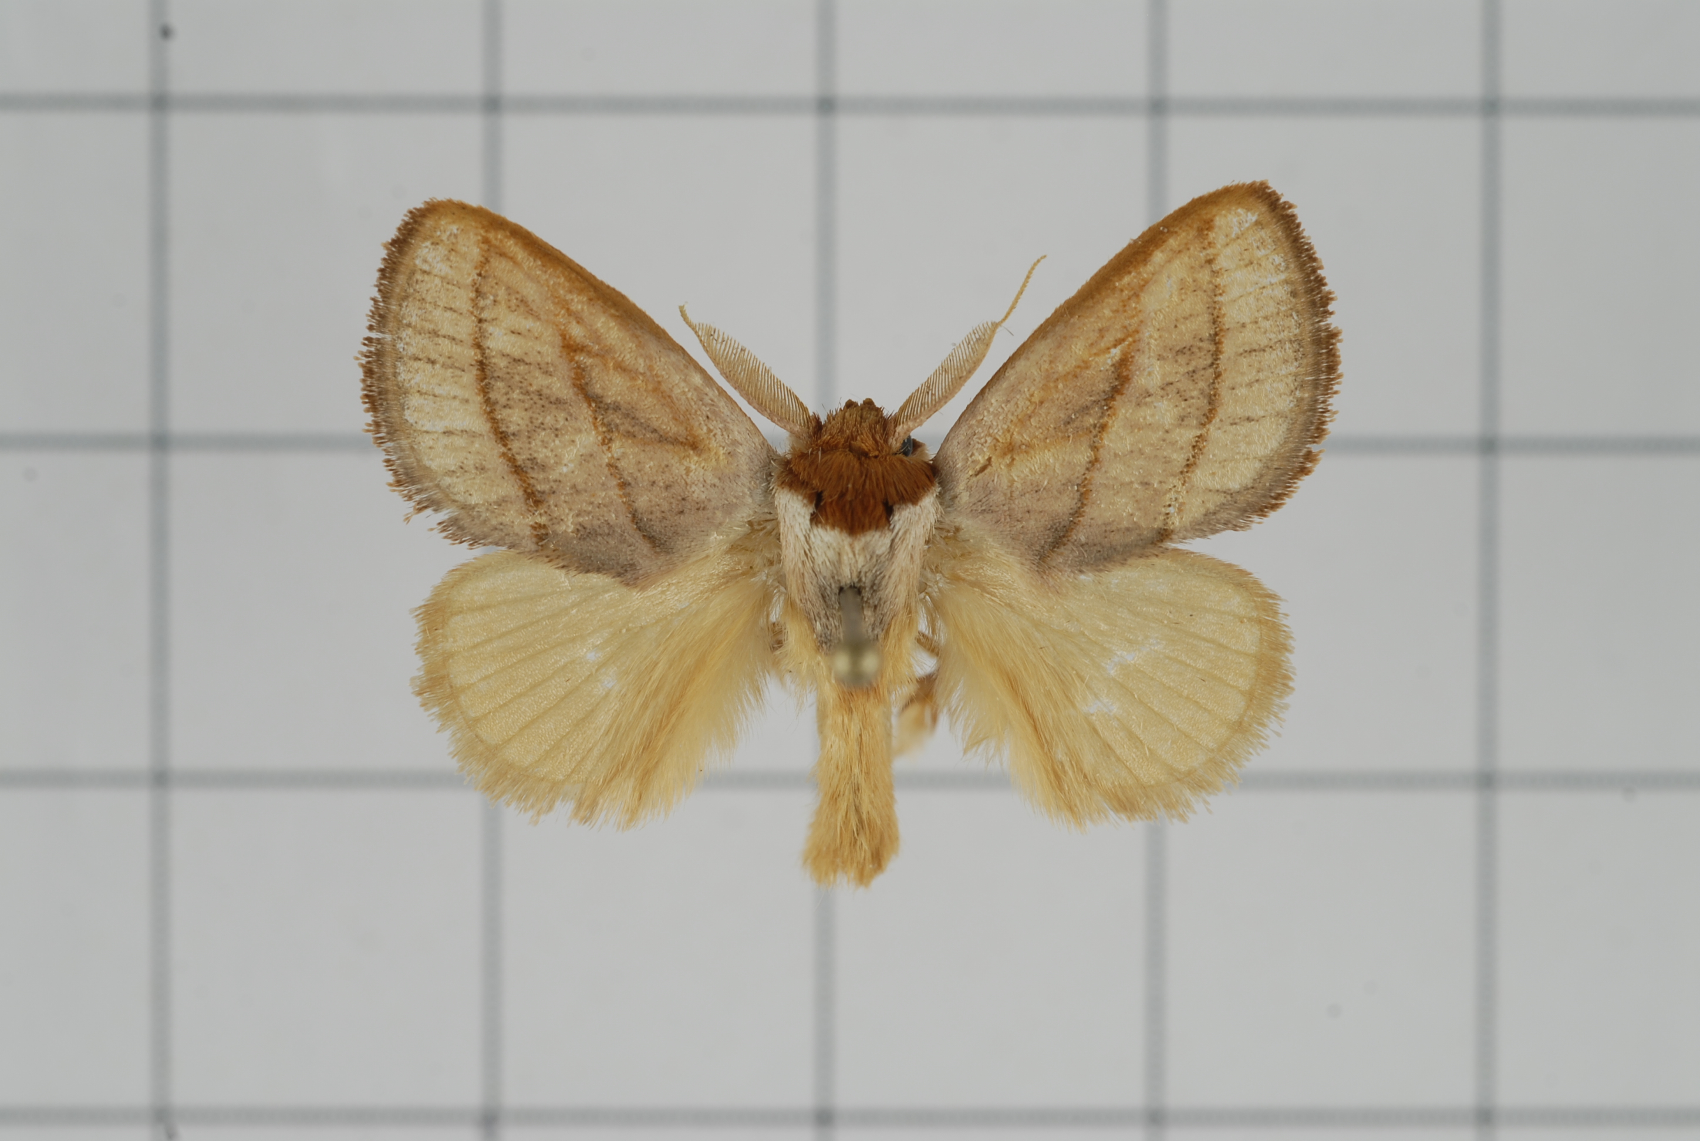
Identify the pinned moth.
Cania heppneri
